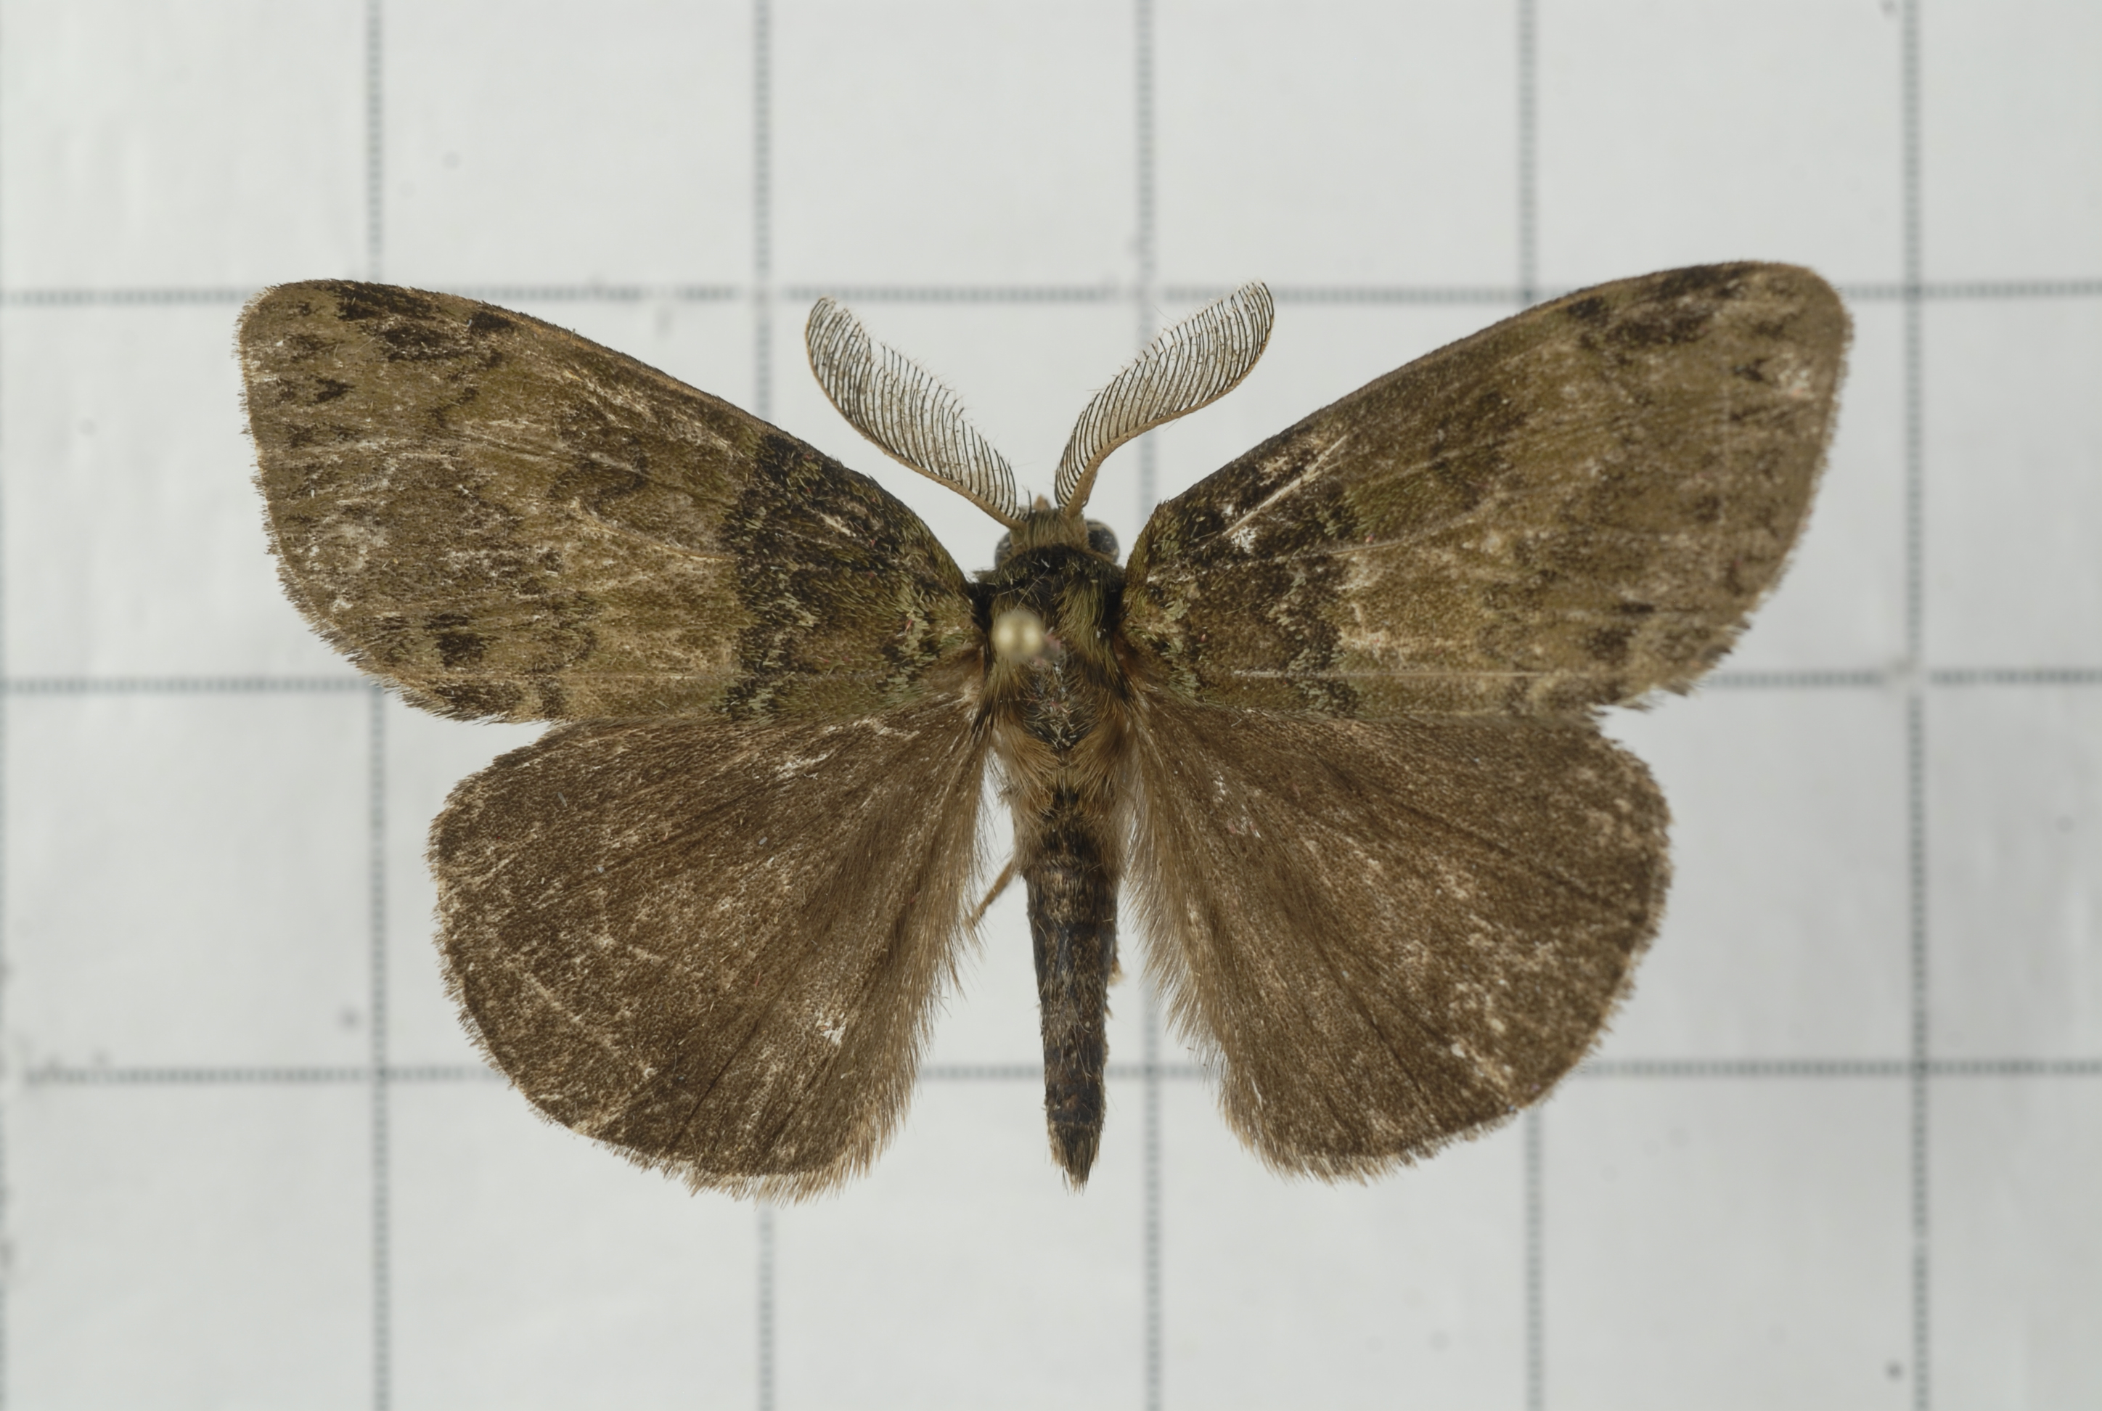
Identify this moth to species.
Ilema olivacea
